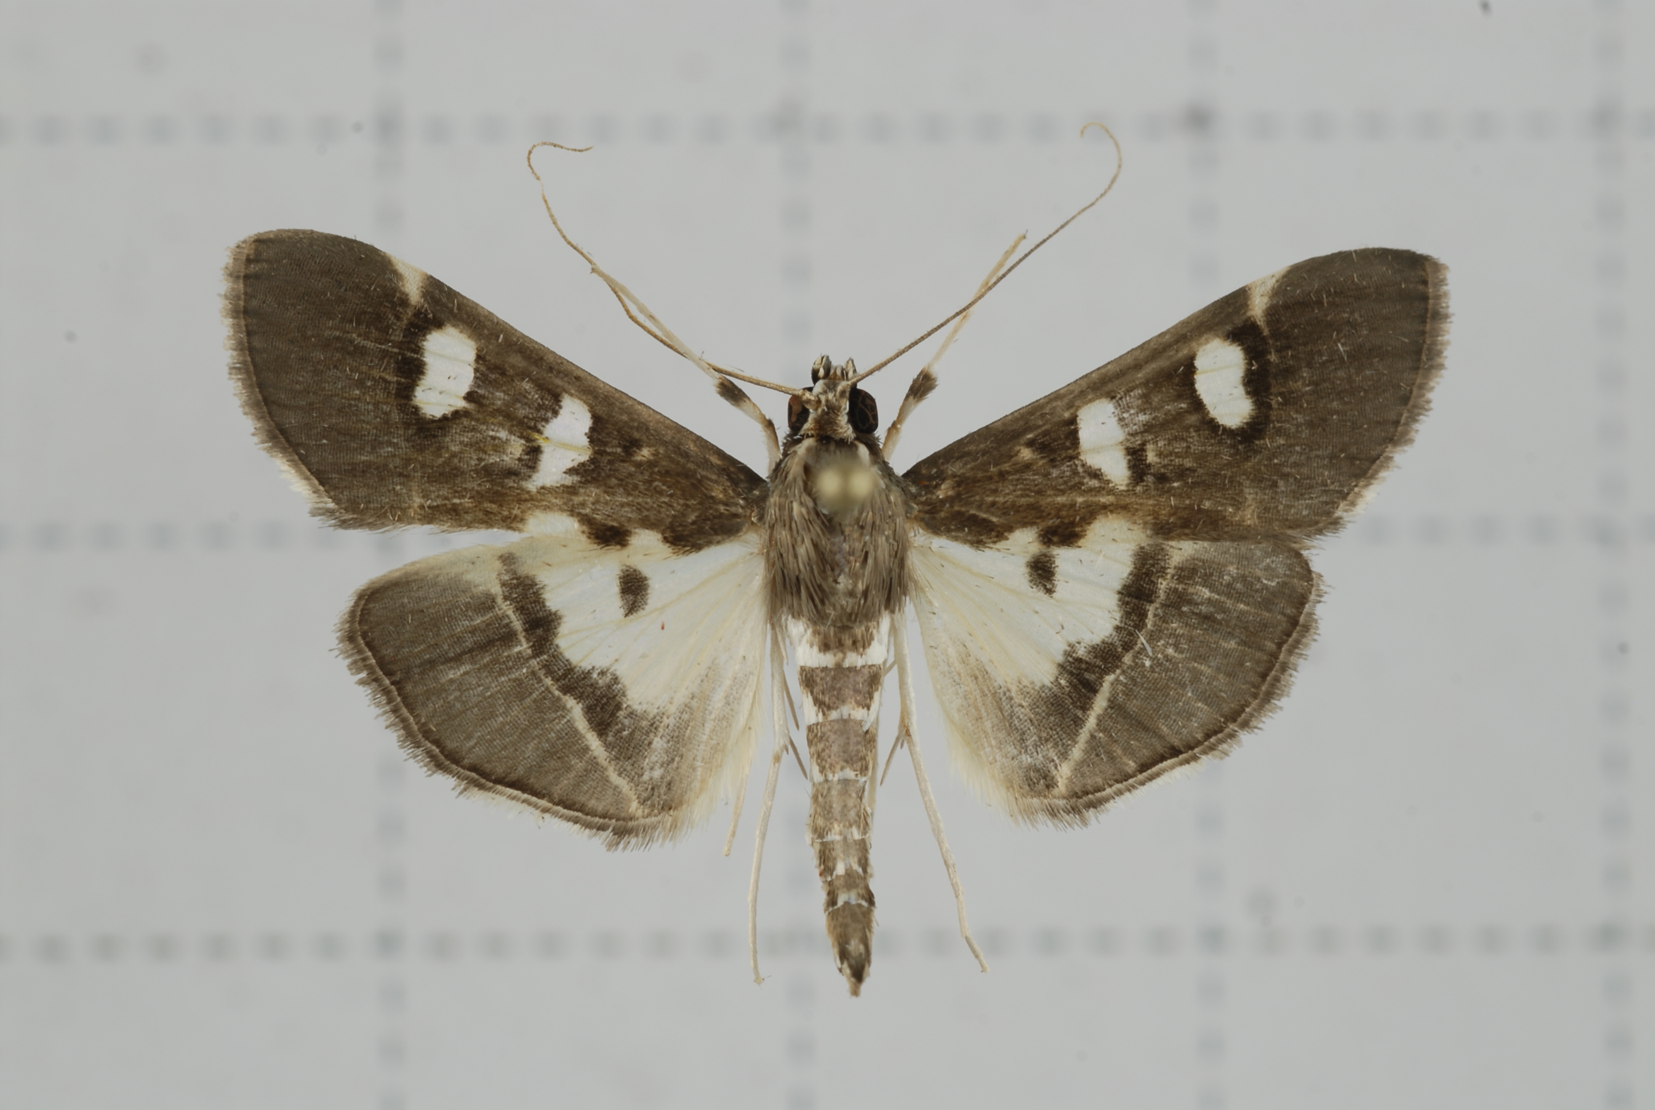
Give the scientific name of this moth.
Glyphodes crithealis
